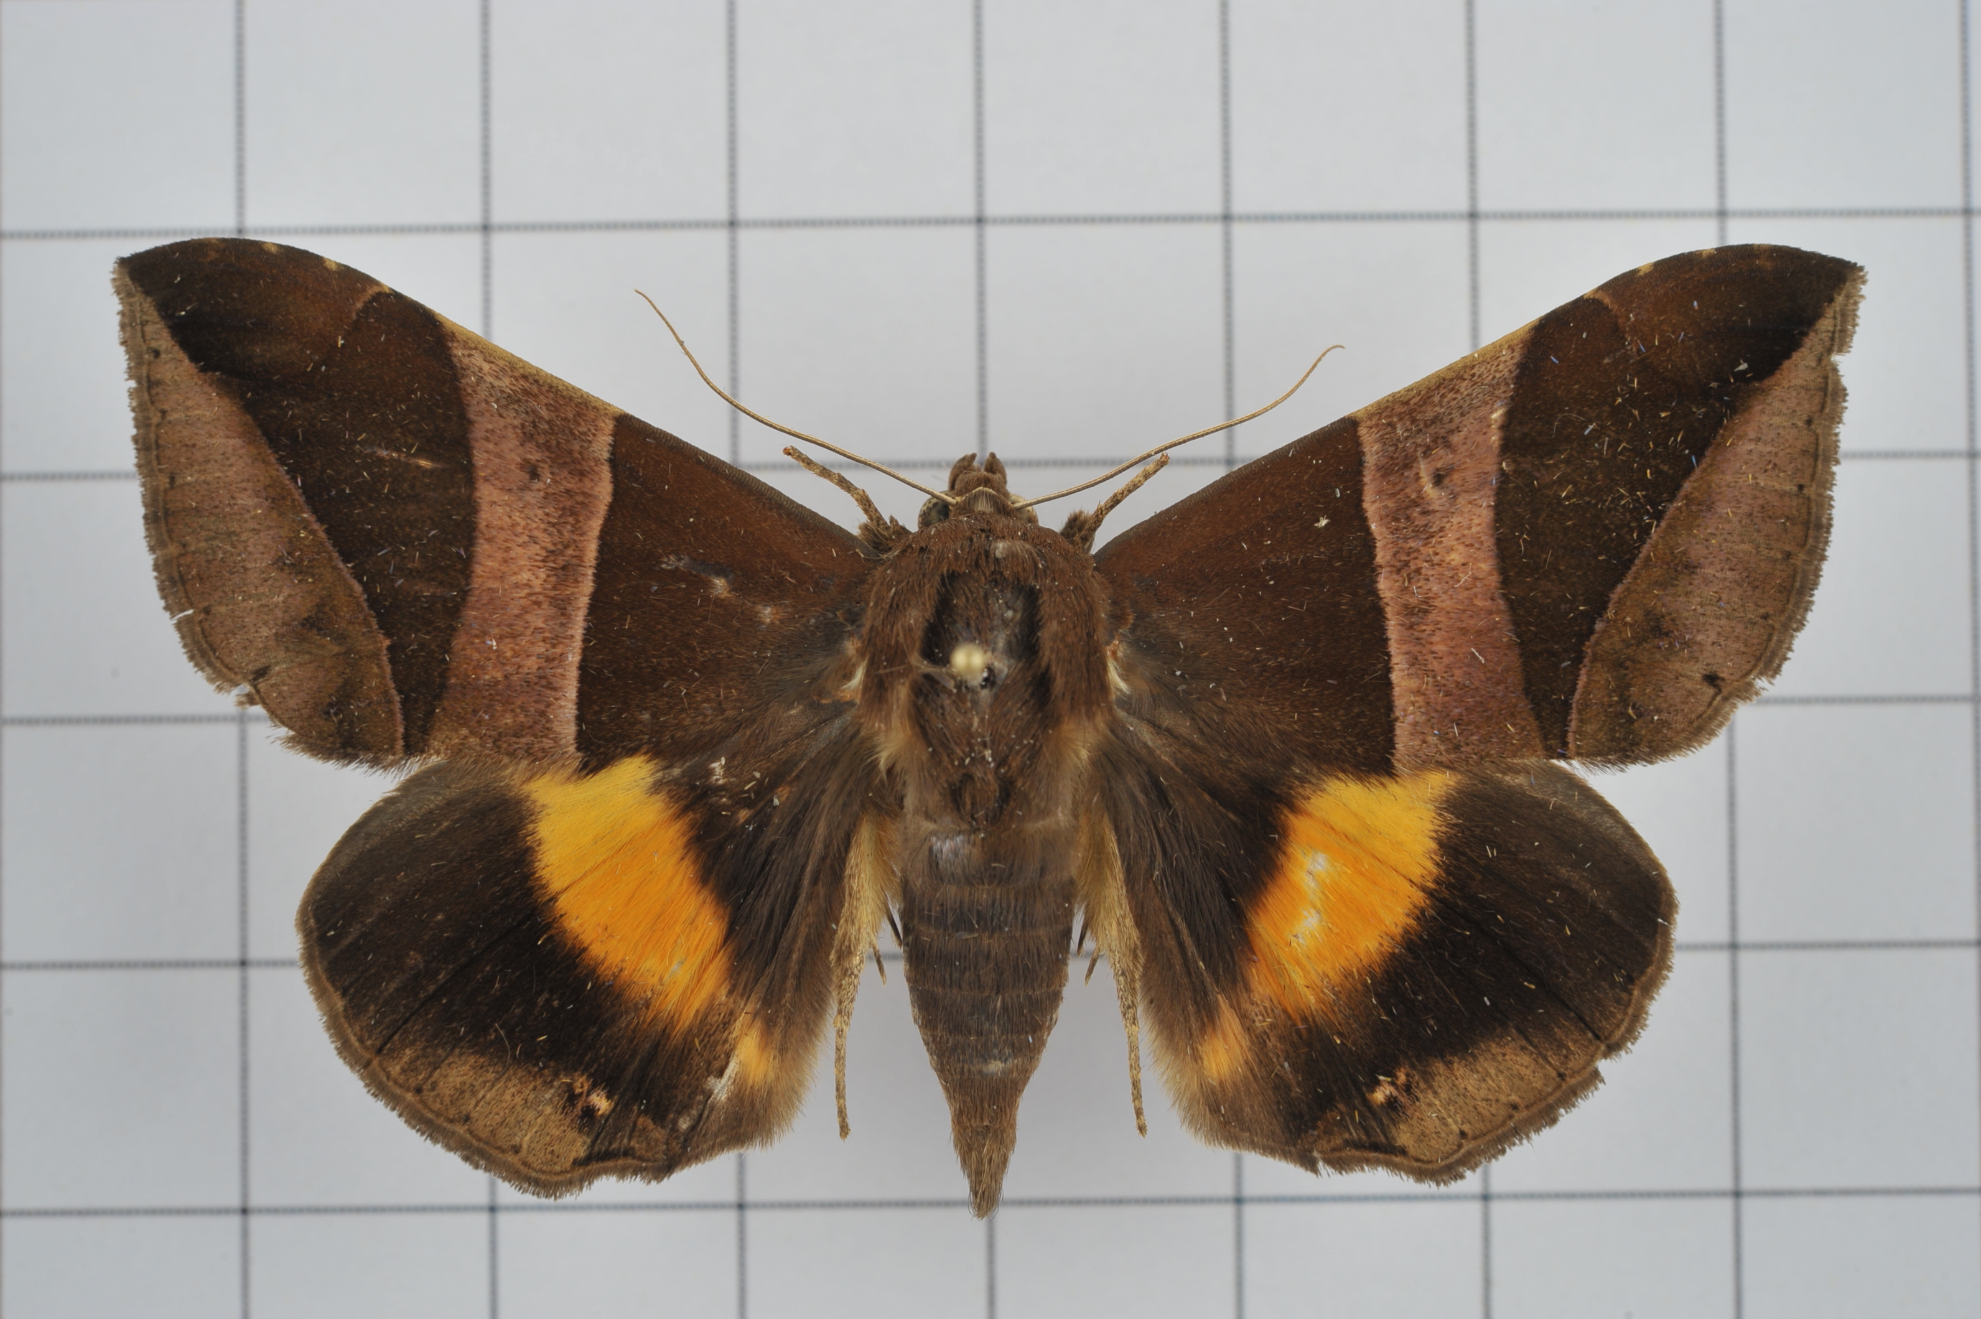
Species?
Bastilla fulvotaenia
